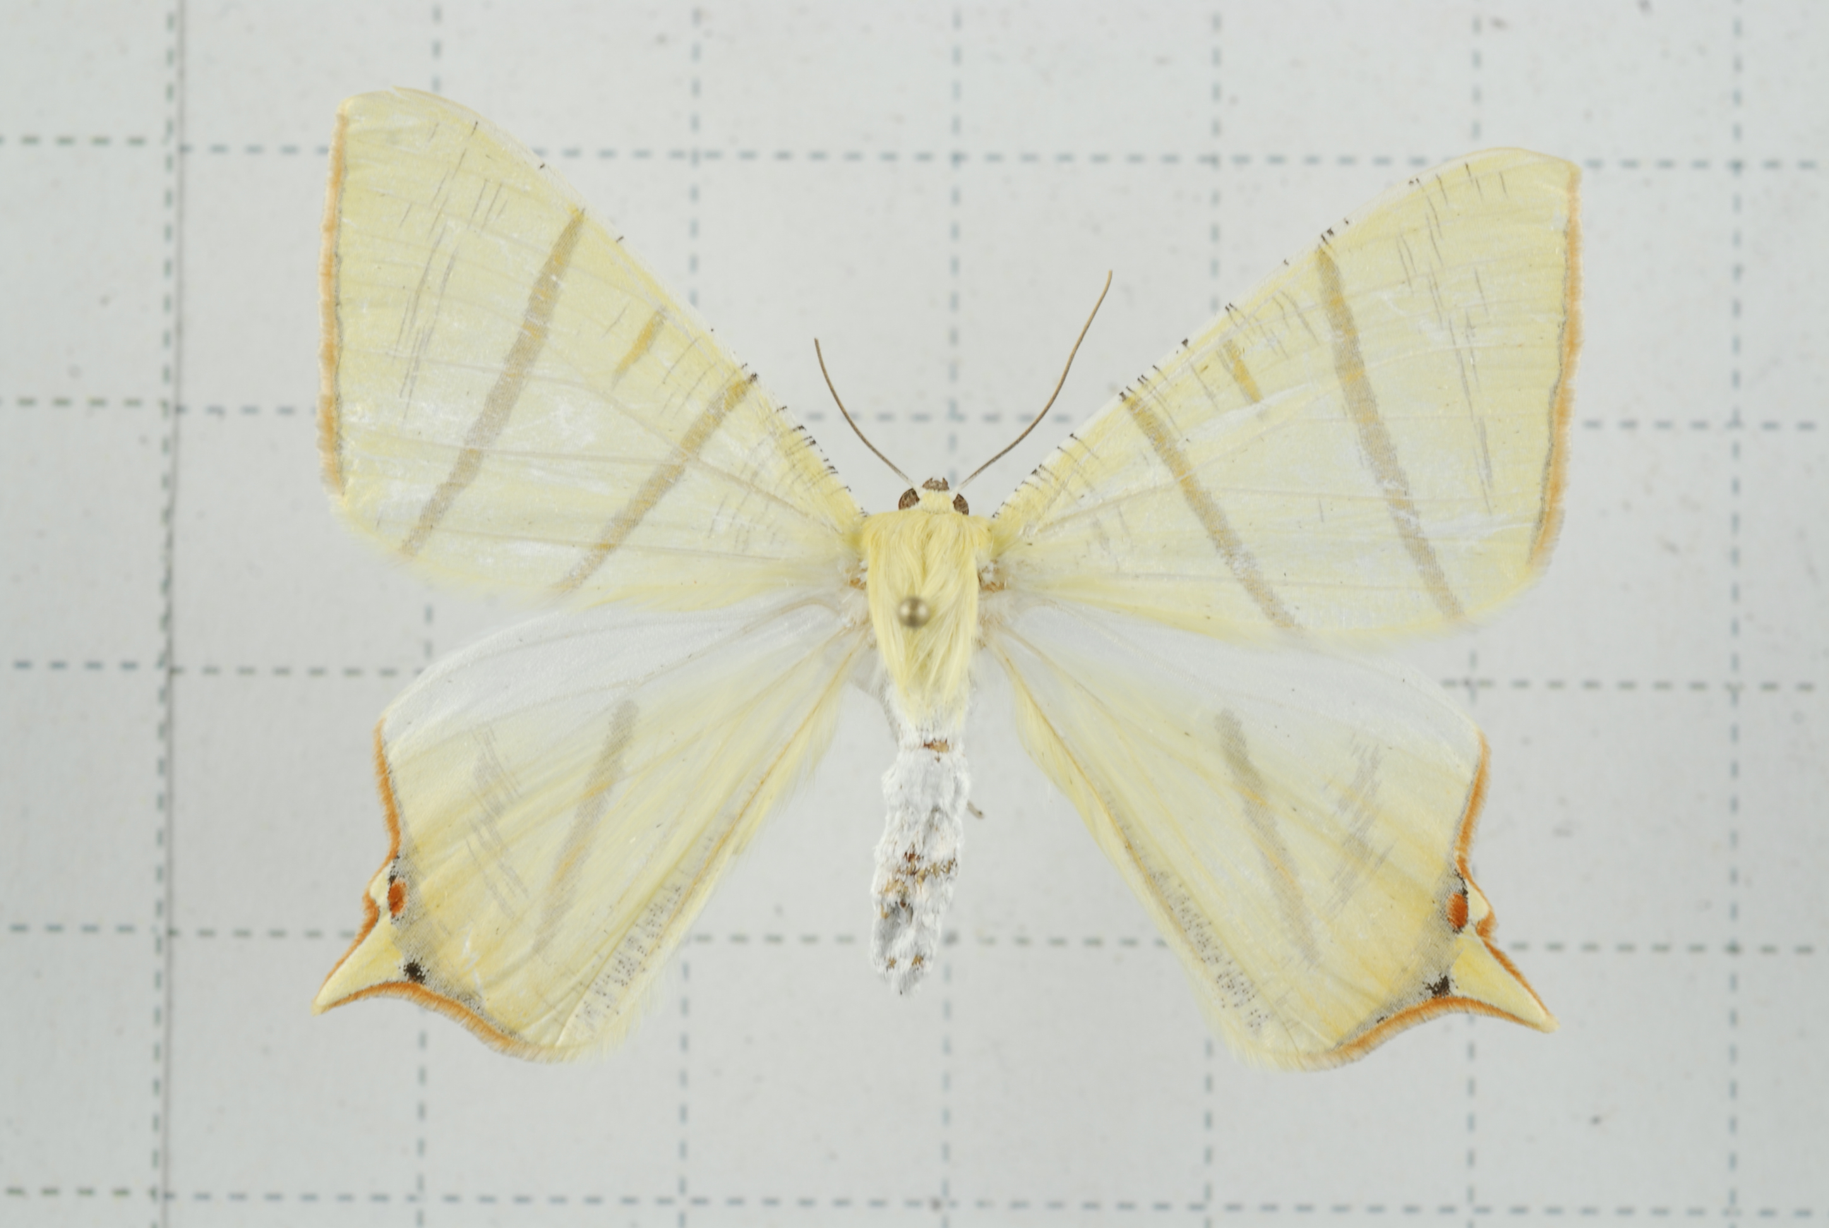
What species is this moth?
Ourapteryx sciticaudaria
